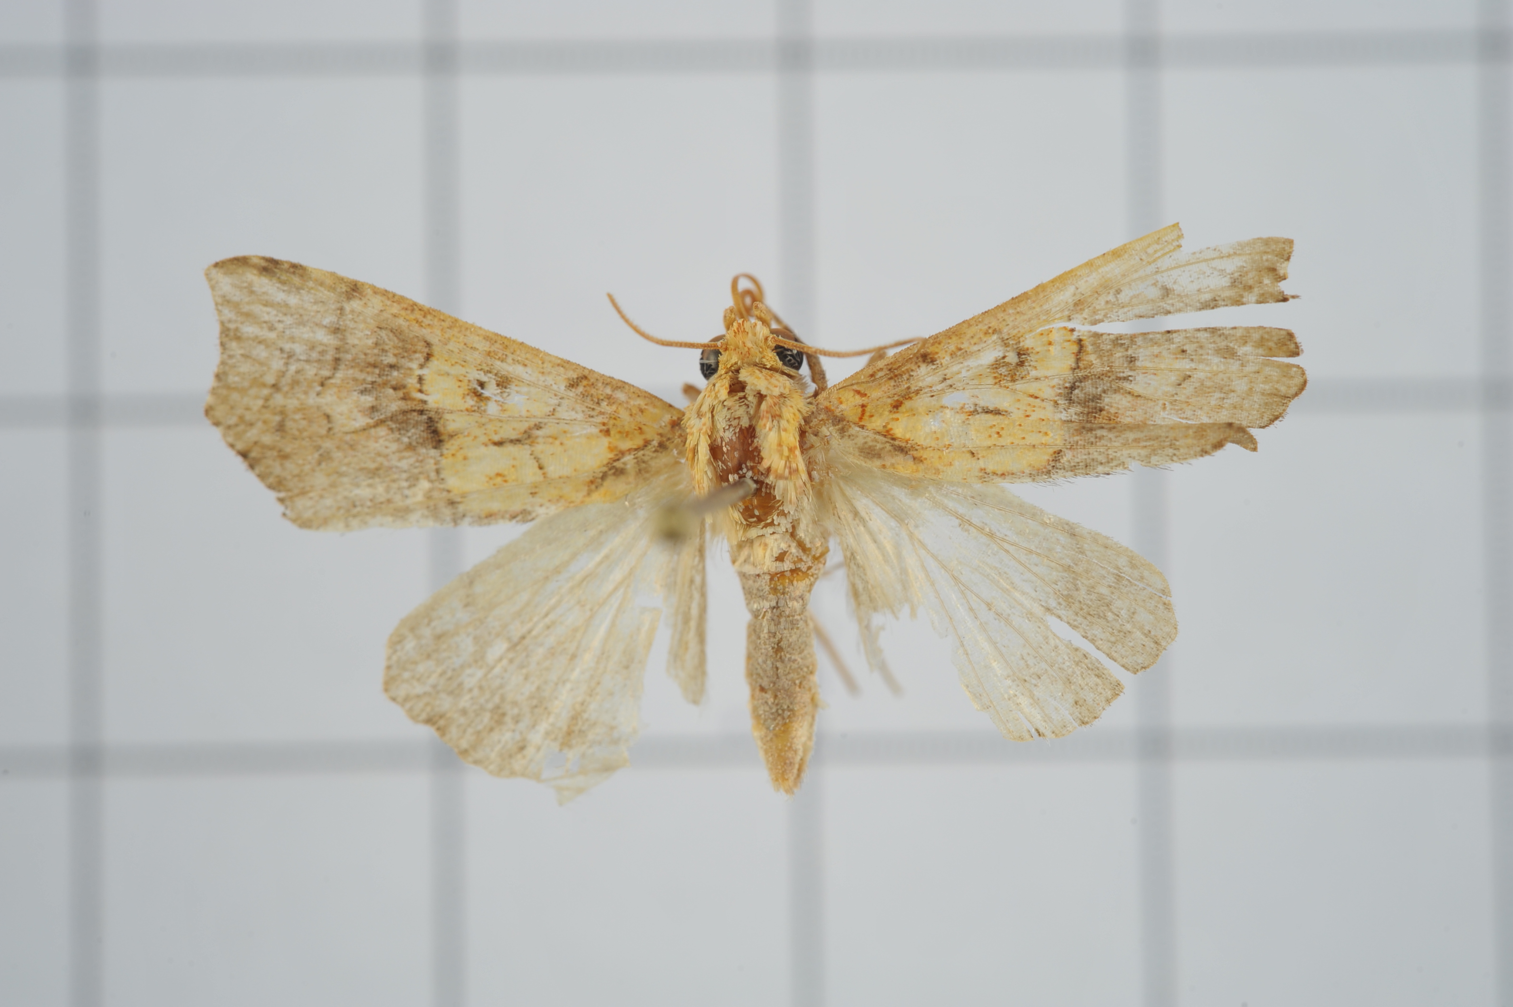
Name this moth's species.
Cosmophila lyona
